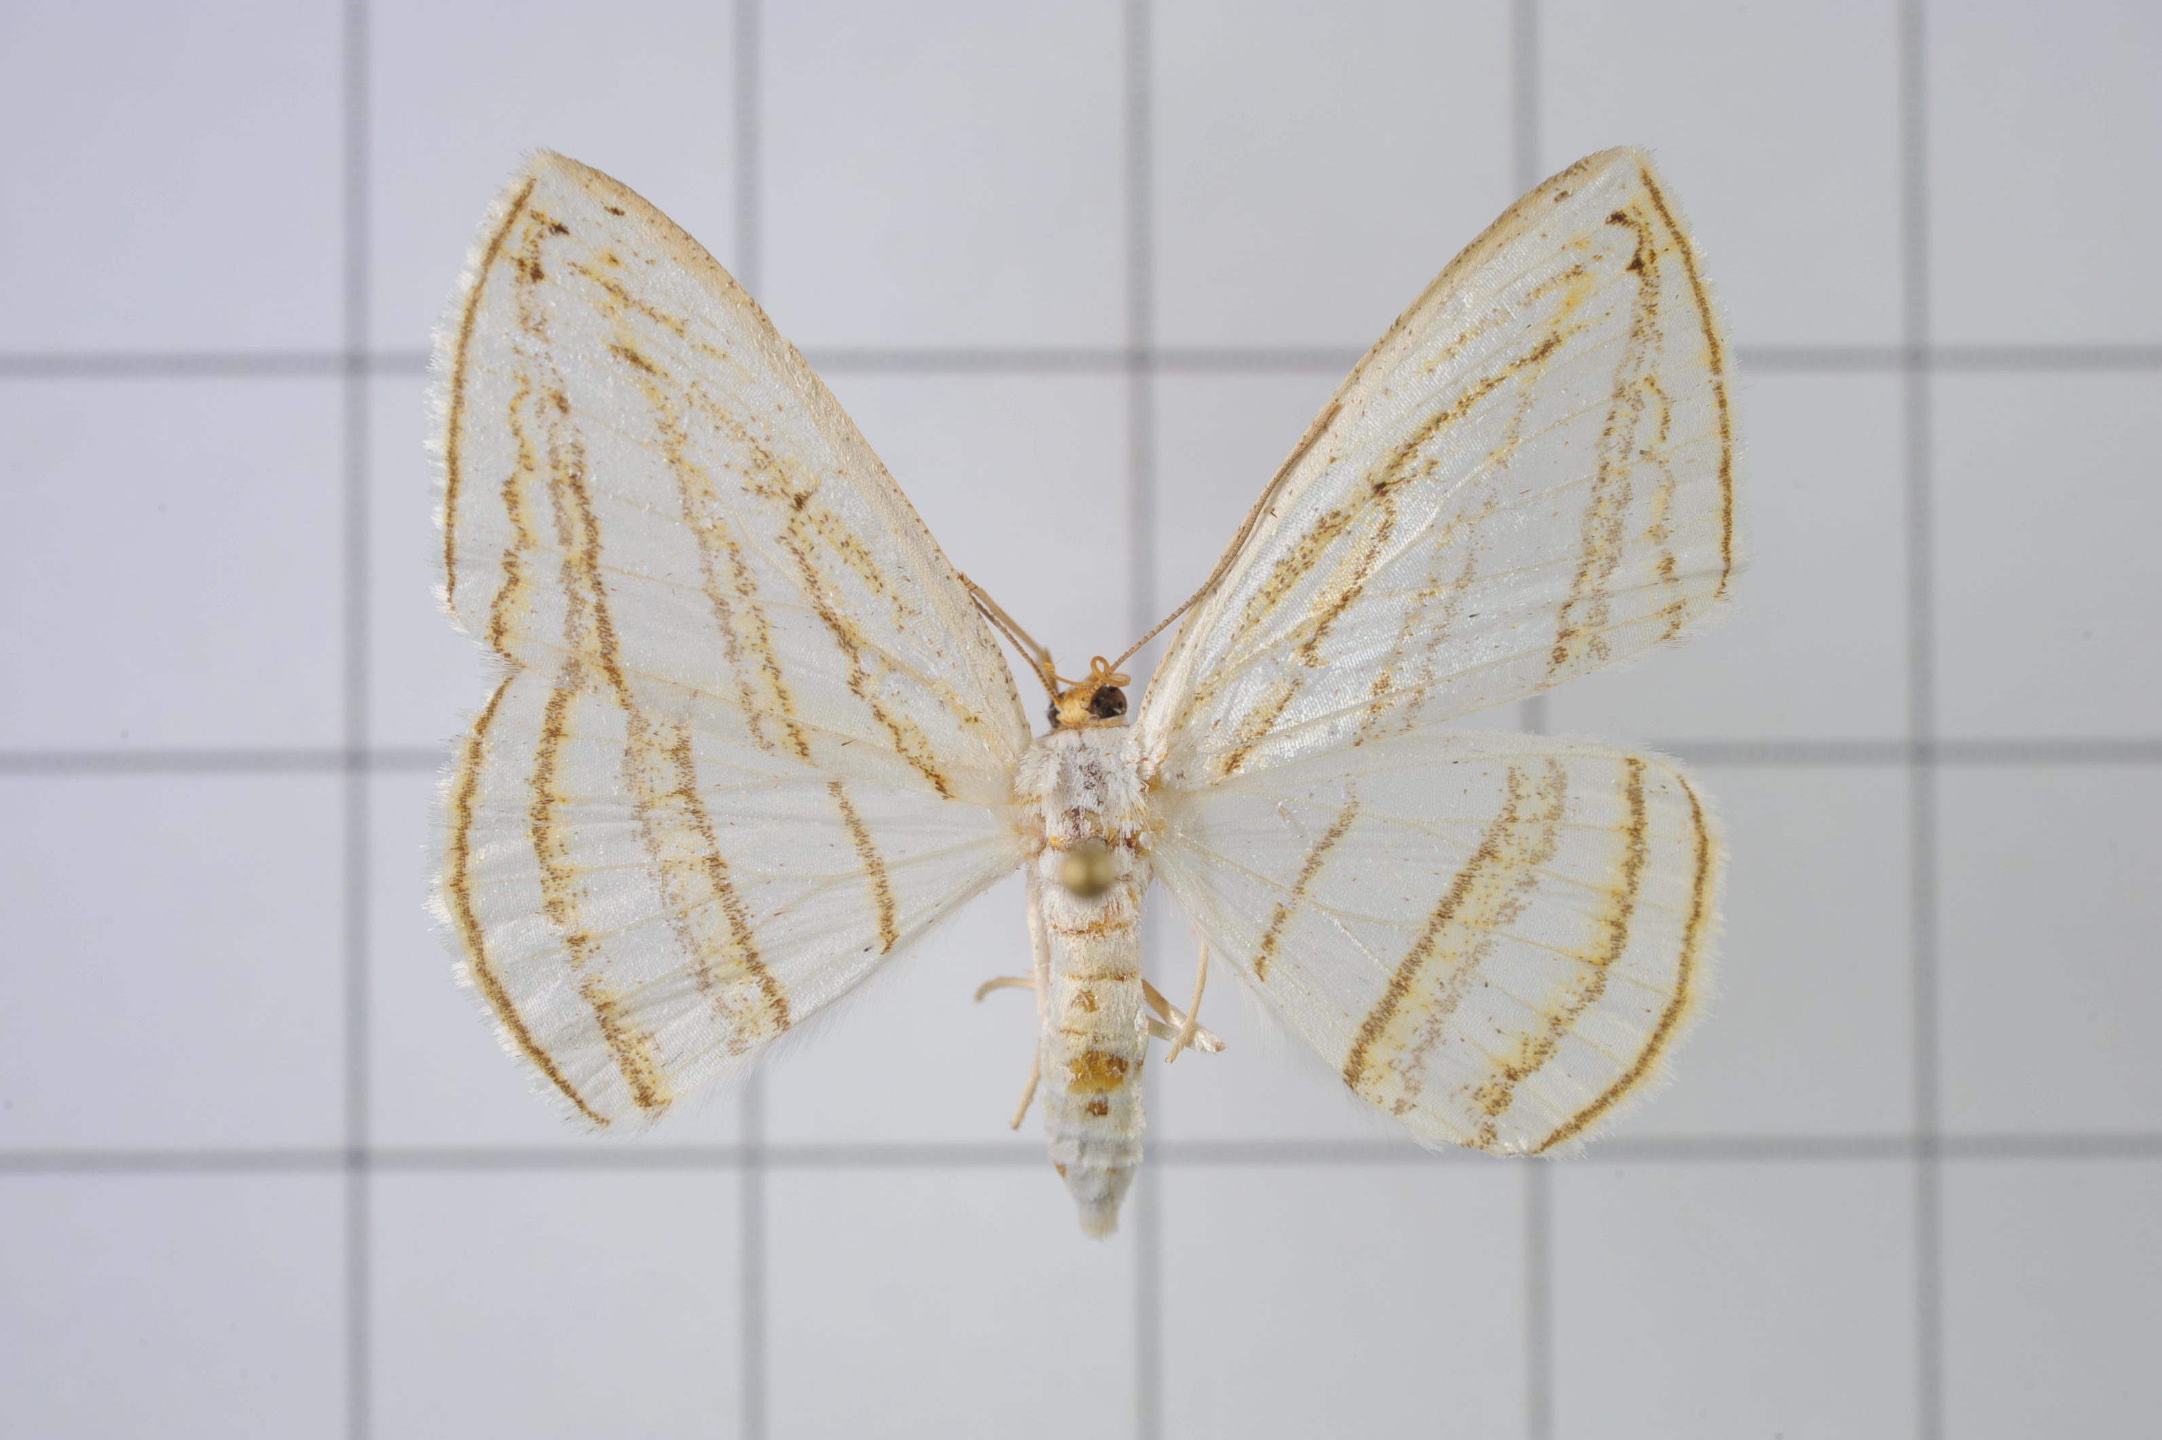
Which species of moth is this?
Orthocabera sericea sericea
